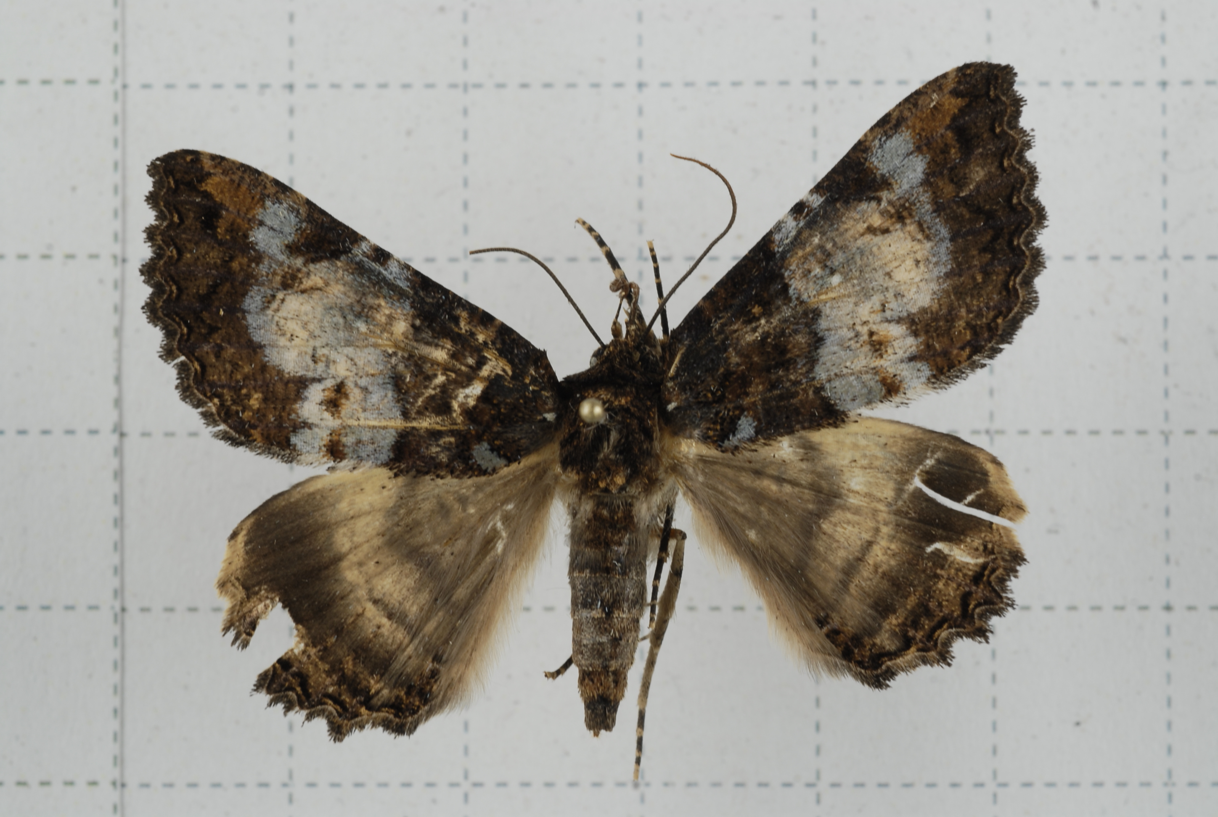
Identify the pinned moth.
Daddala lucilla
